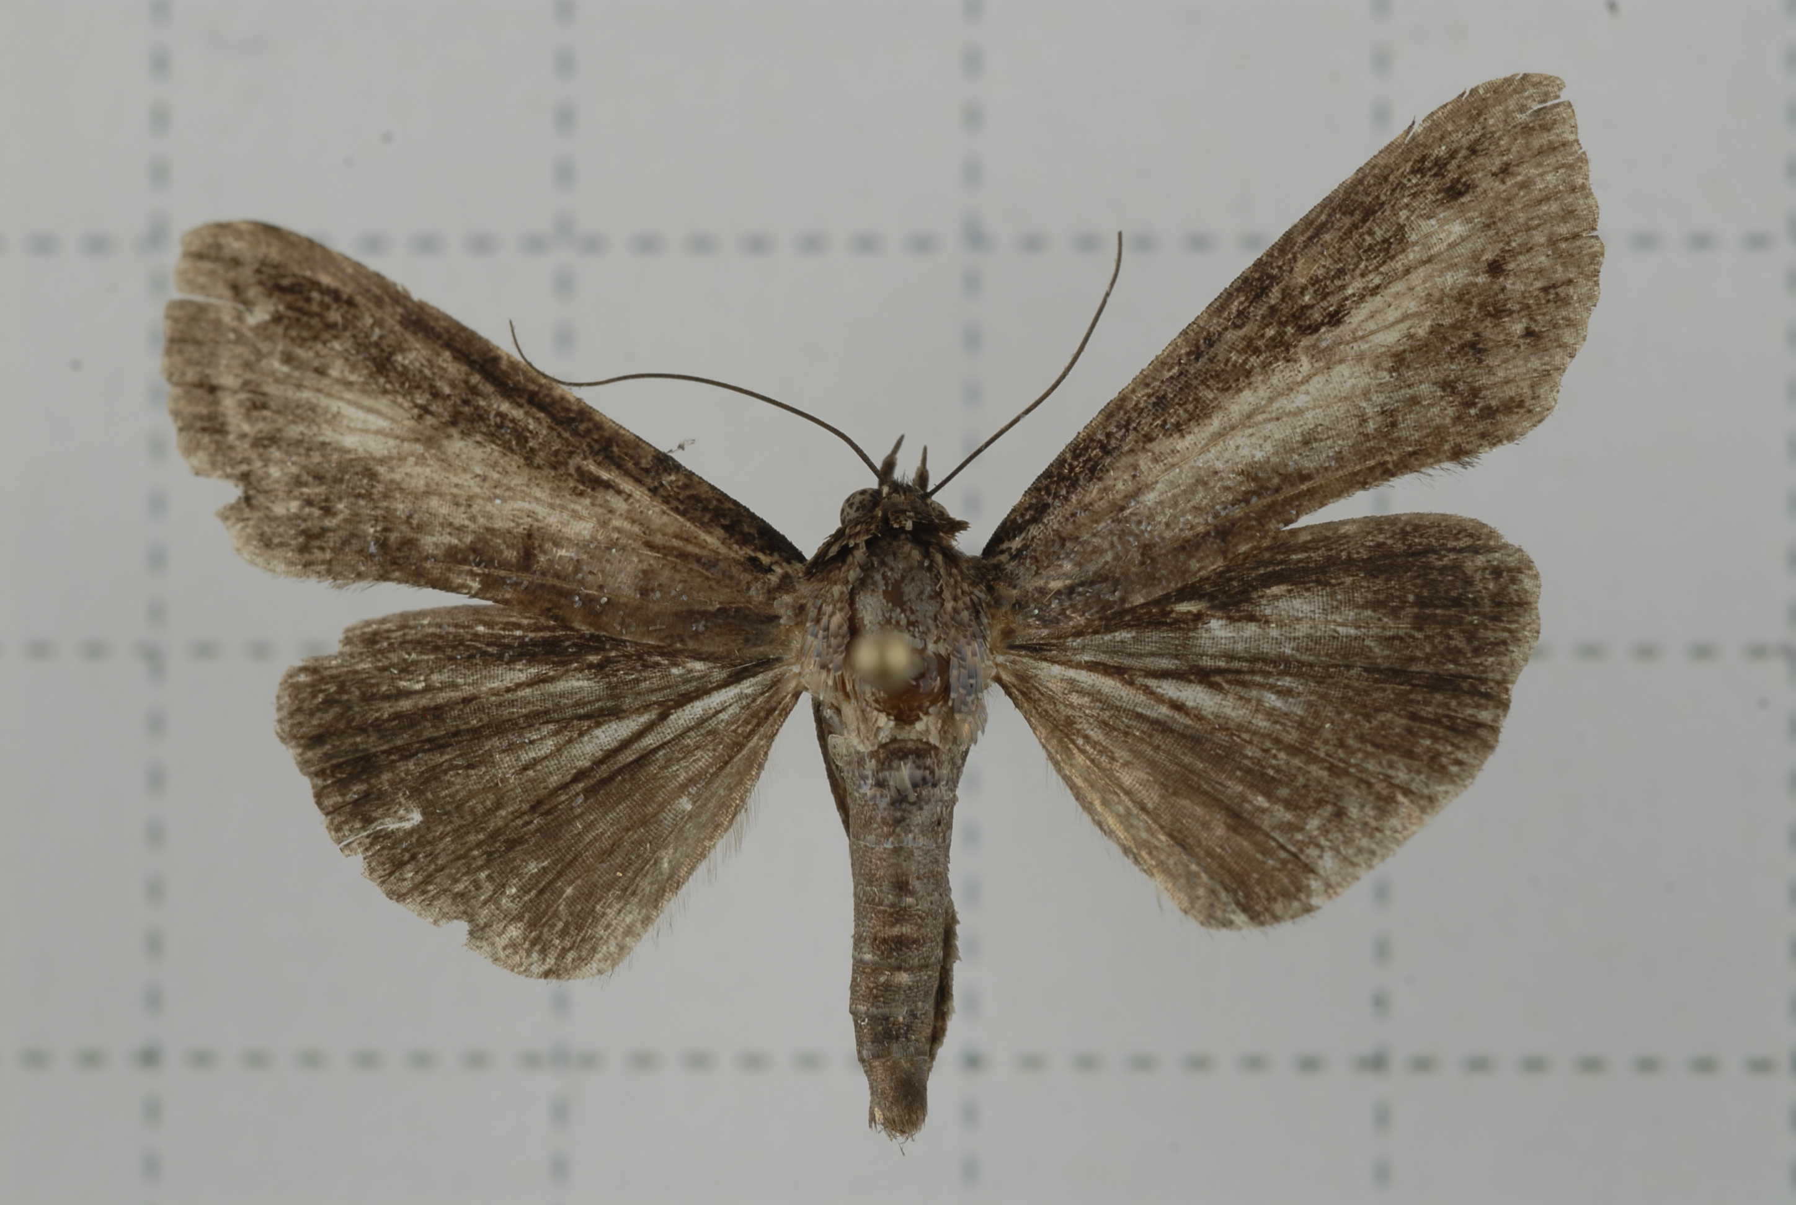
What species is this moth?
Lophoptera squammigera
